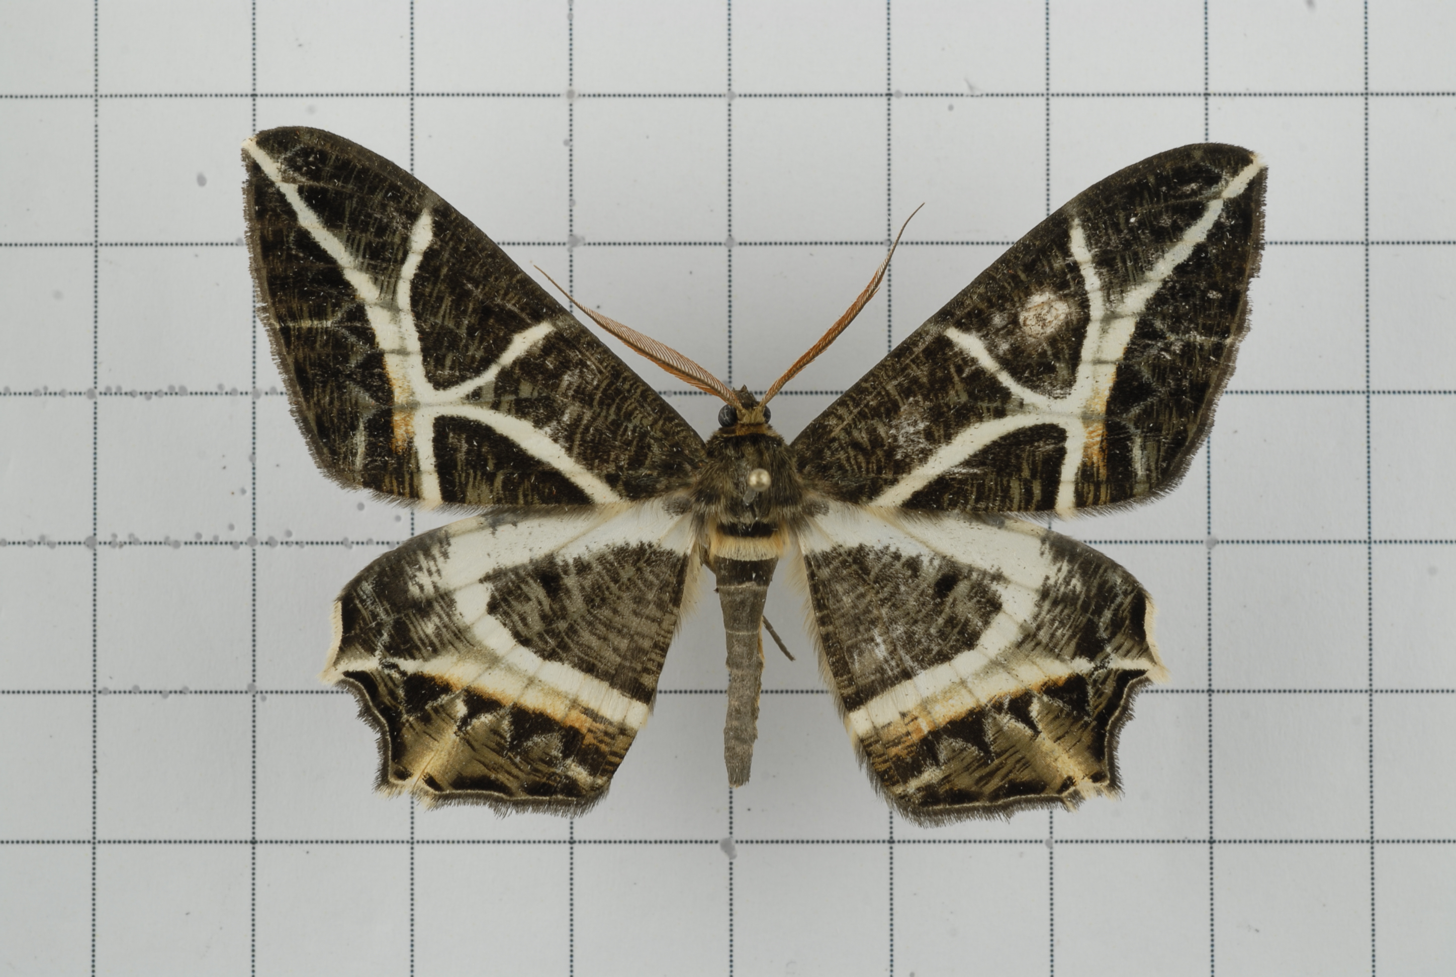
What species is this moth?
Mesastrape fulguraria fulguraria
